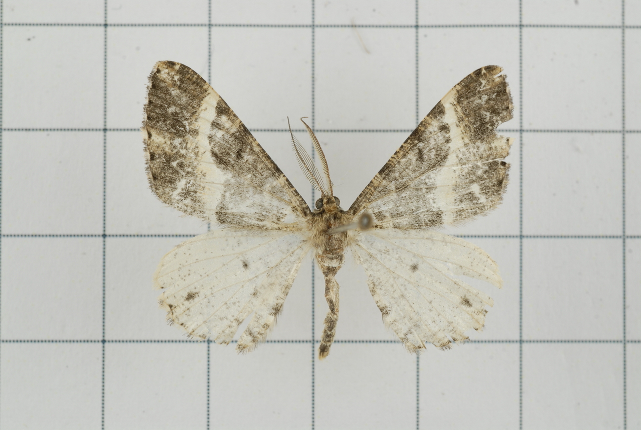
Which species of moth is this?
Harutalcis fumigata
